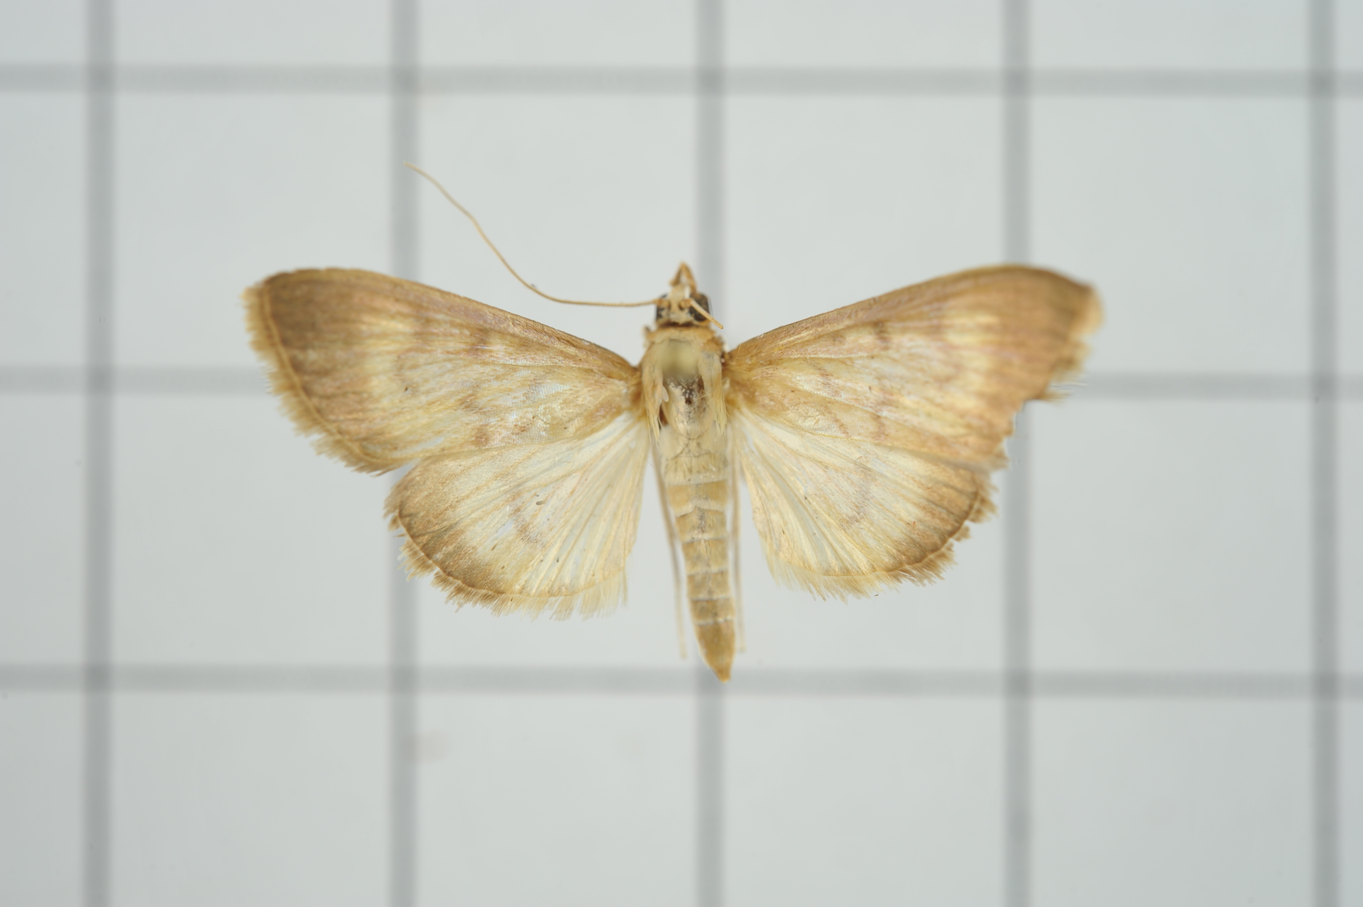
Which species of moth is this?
Ecpyrrhorrhoe celatalis
